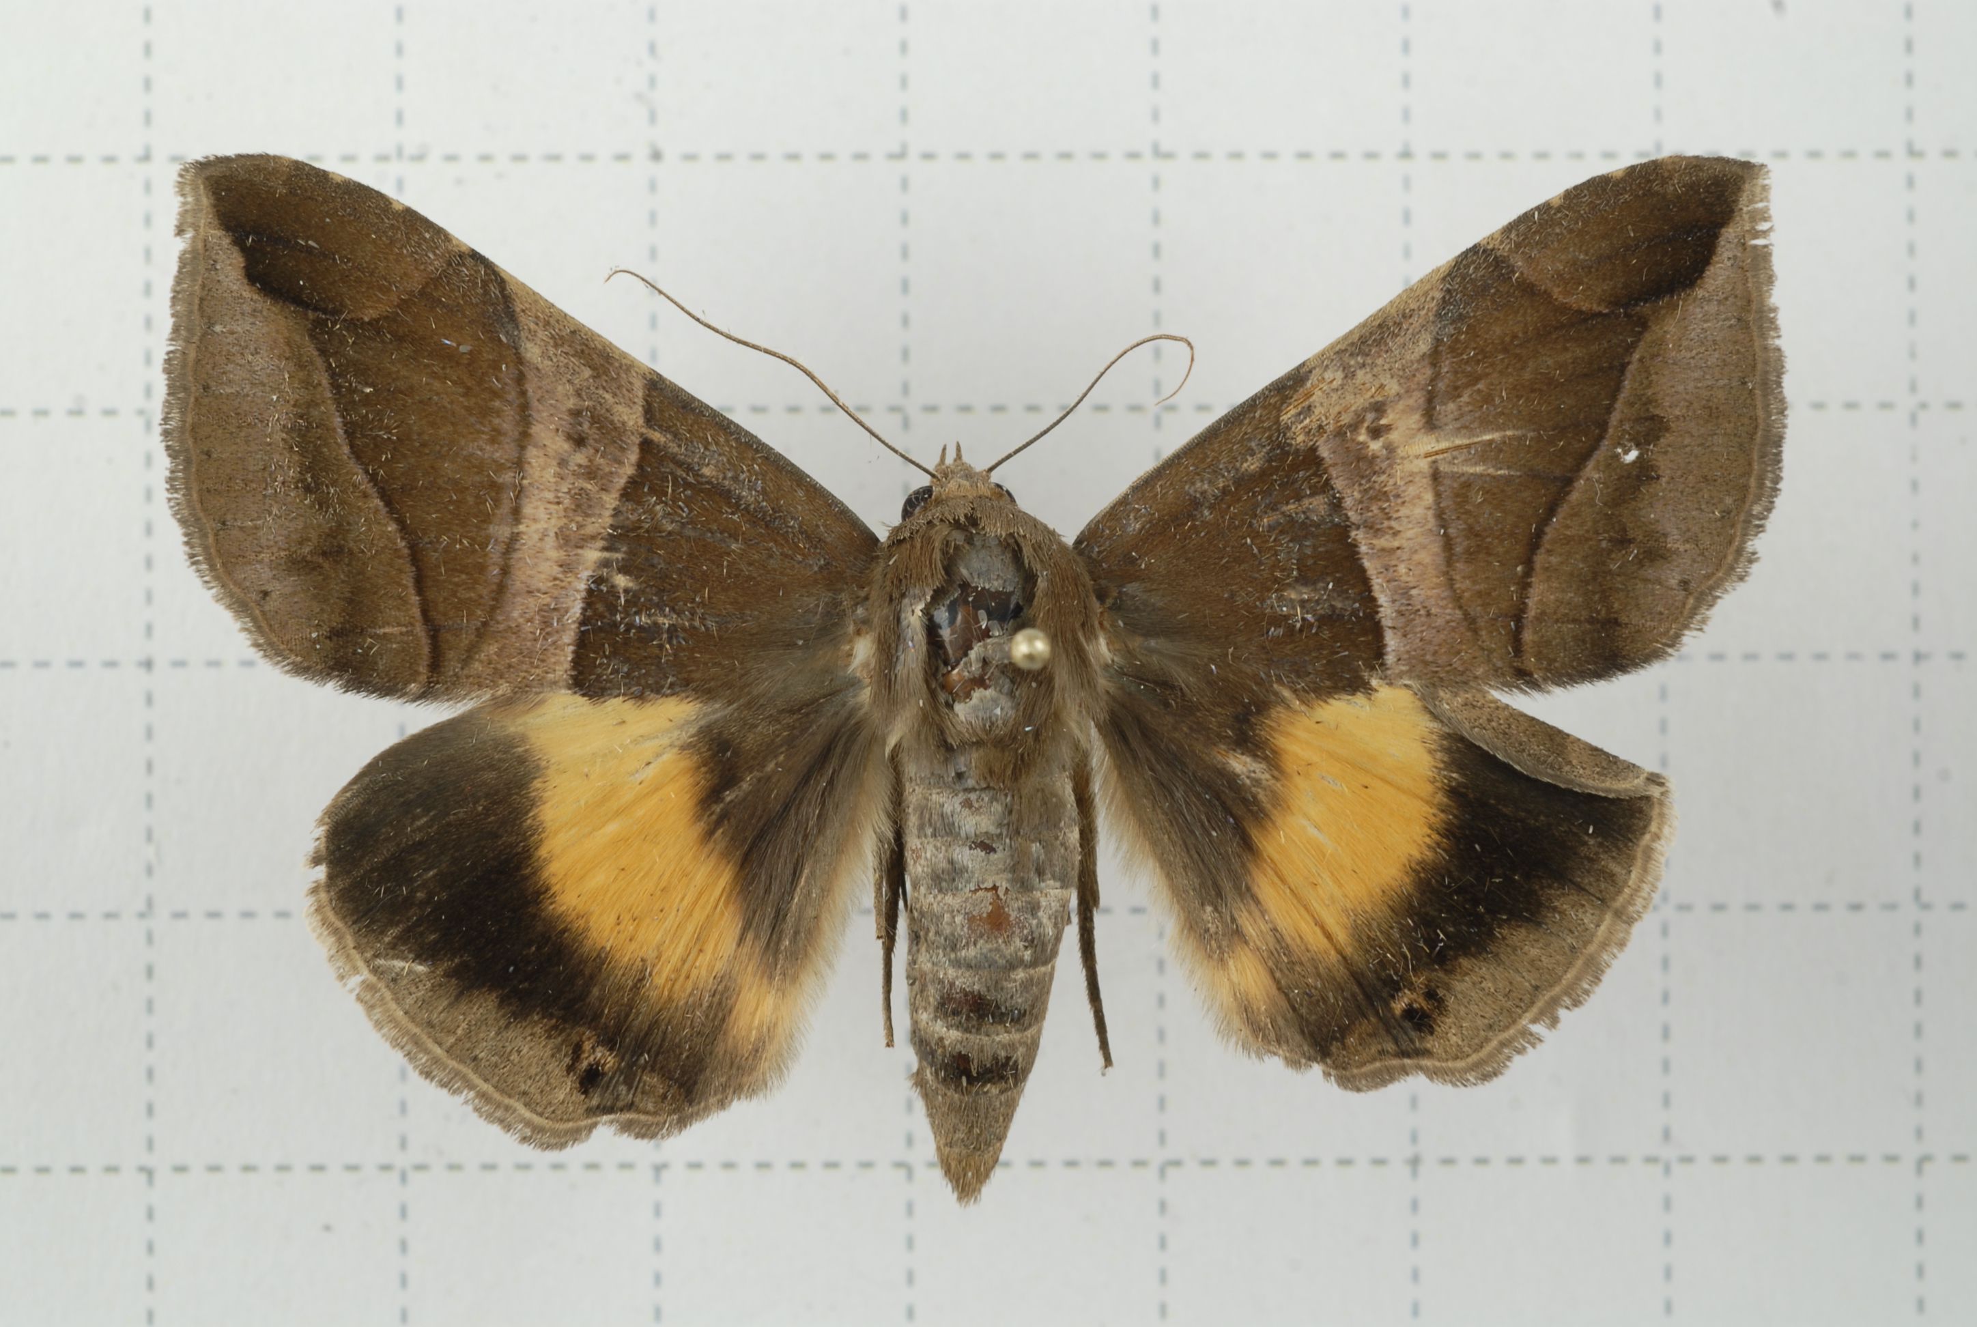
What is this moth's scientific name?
Bastilla fulvotaenia
